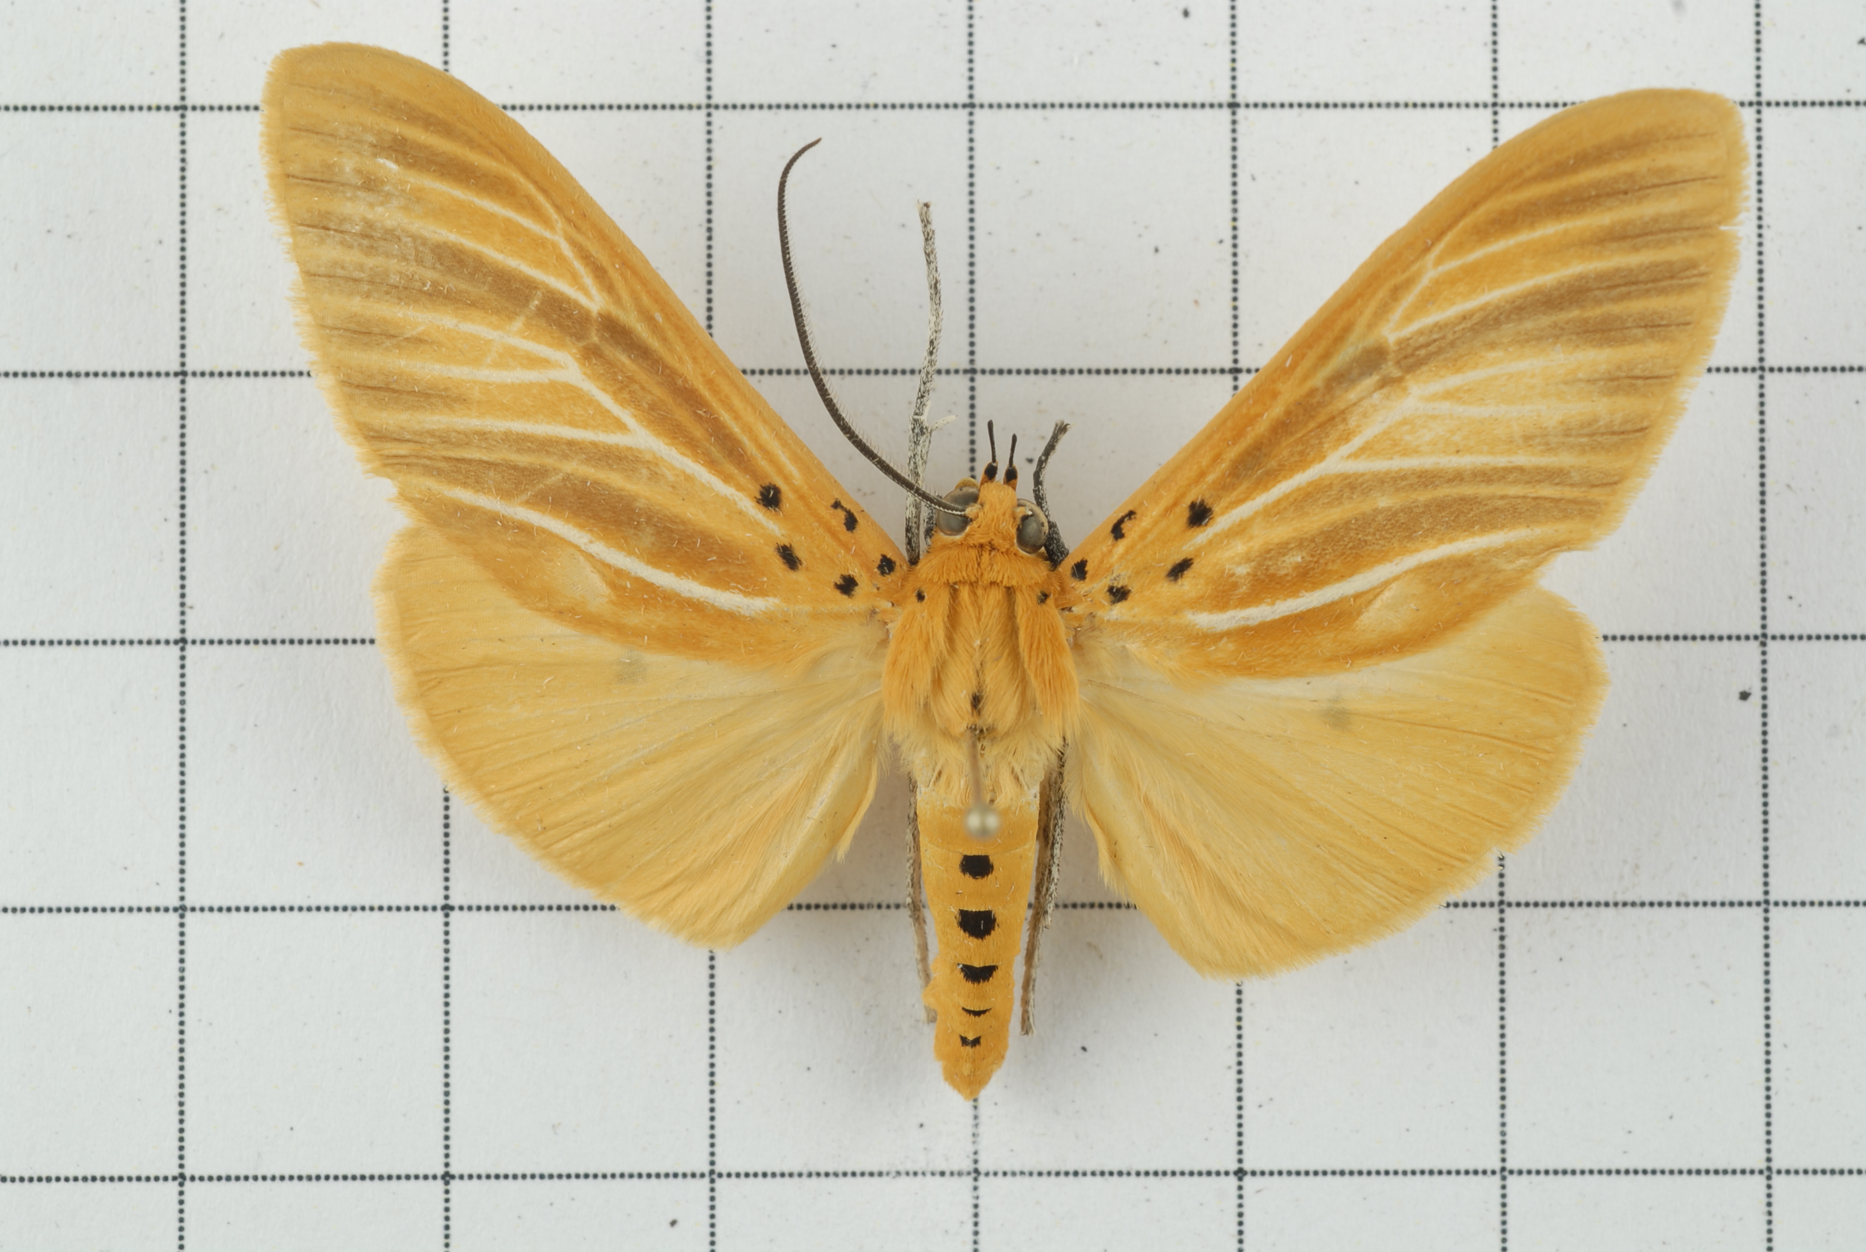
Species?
Asota egens confinis
